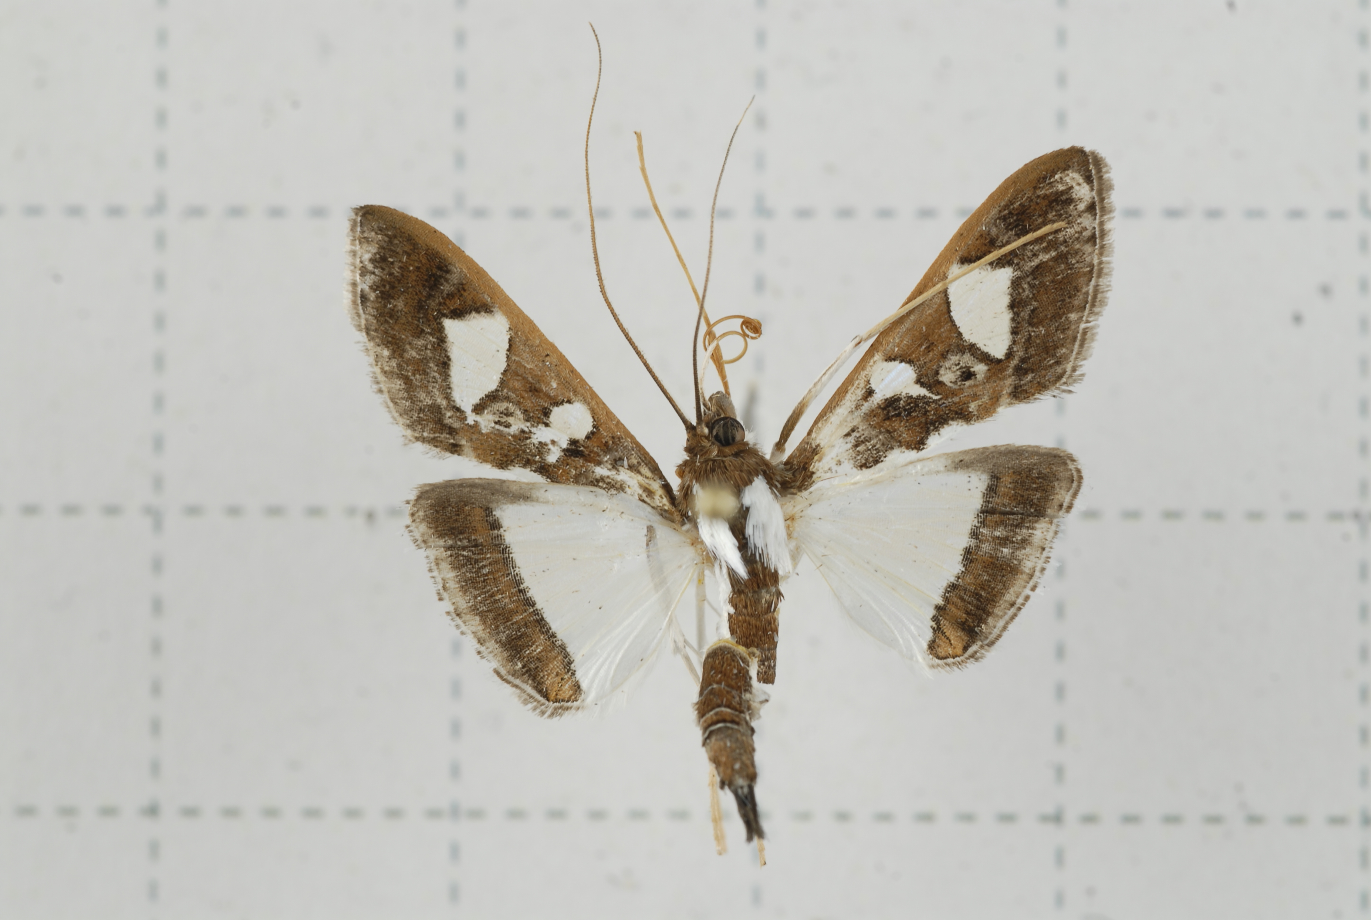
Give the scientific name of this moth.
Glyphodes bivitralis
